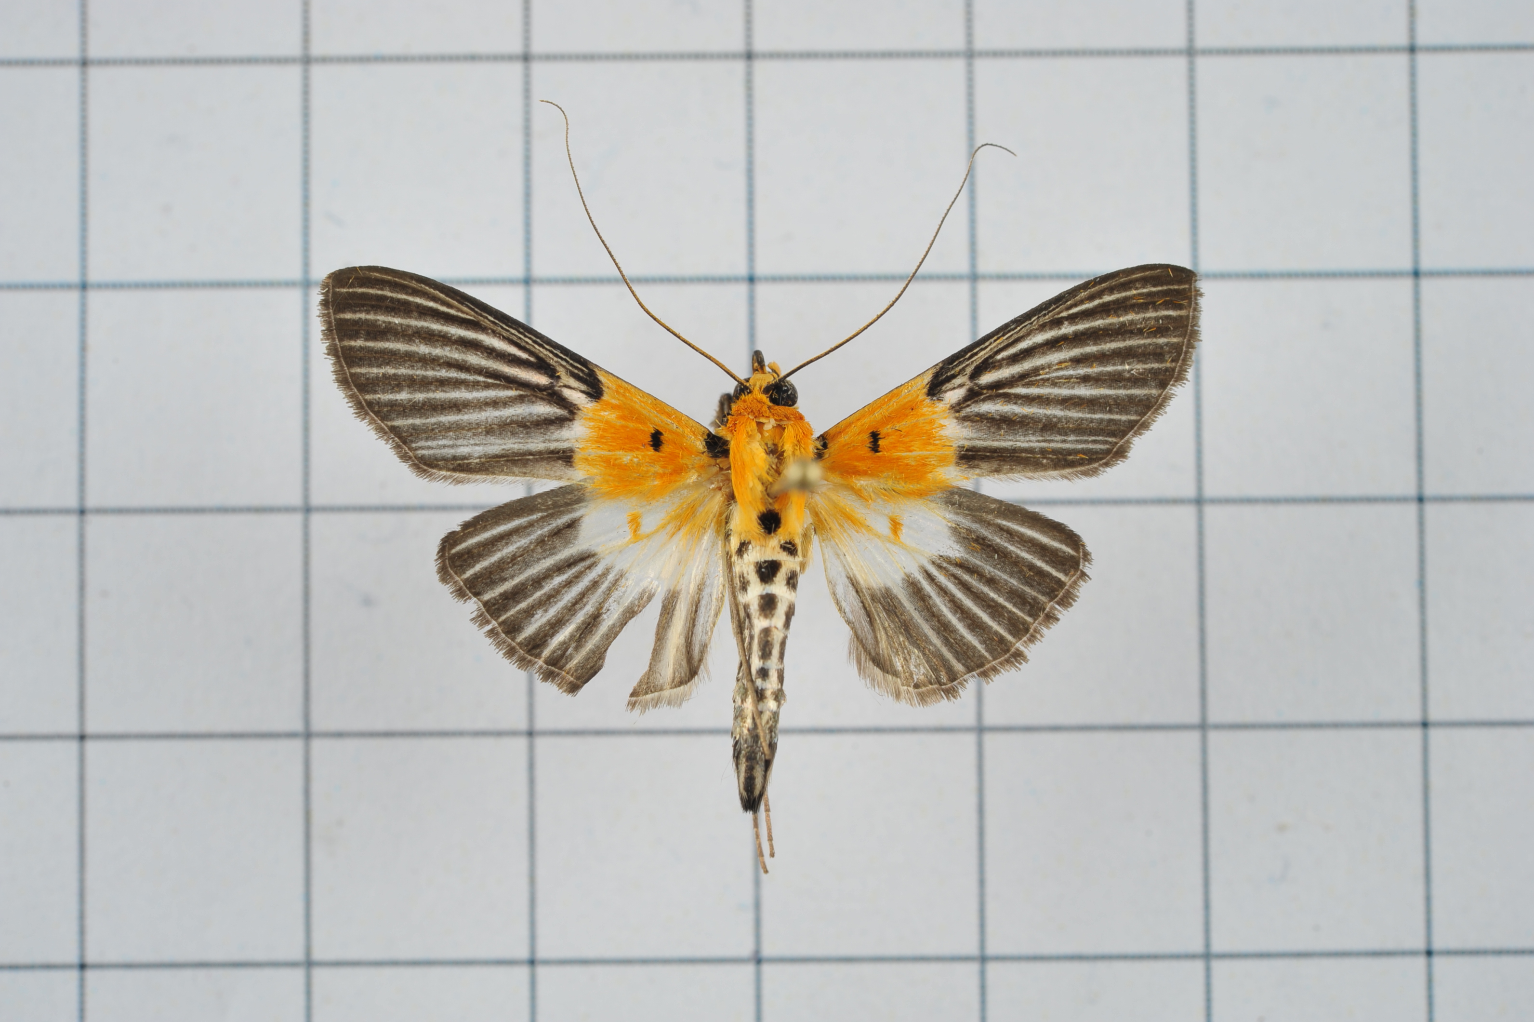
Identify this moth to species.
Nevrina procopia
